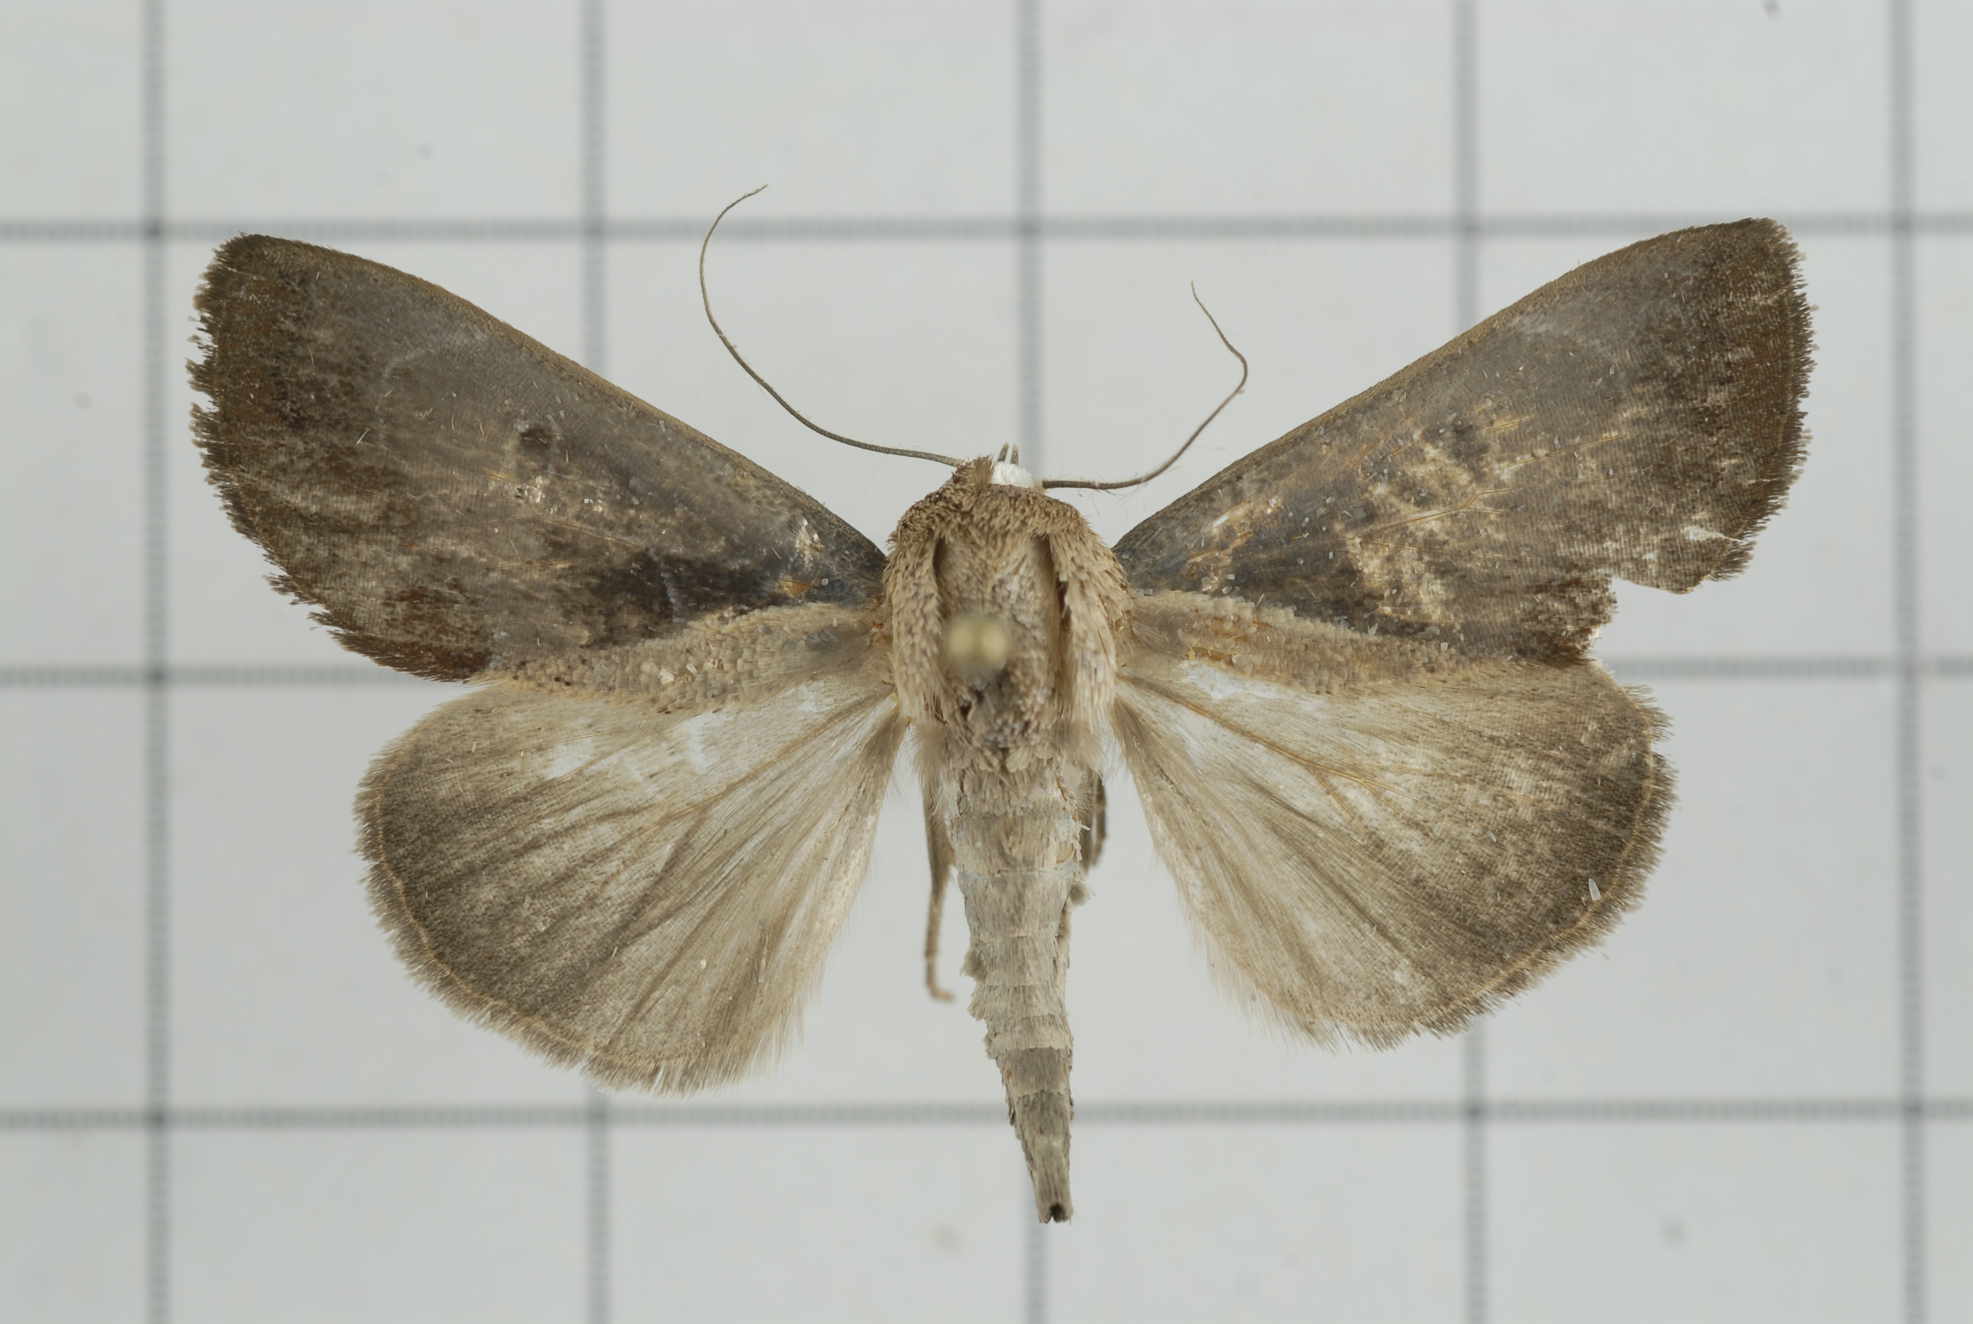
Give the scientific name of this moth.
Westermannia elliptica elliptica
